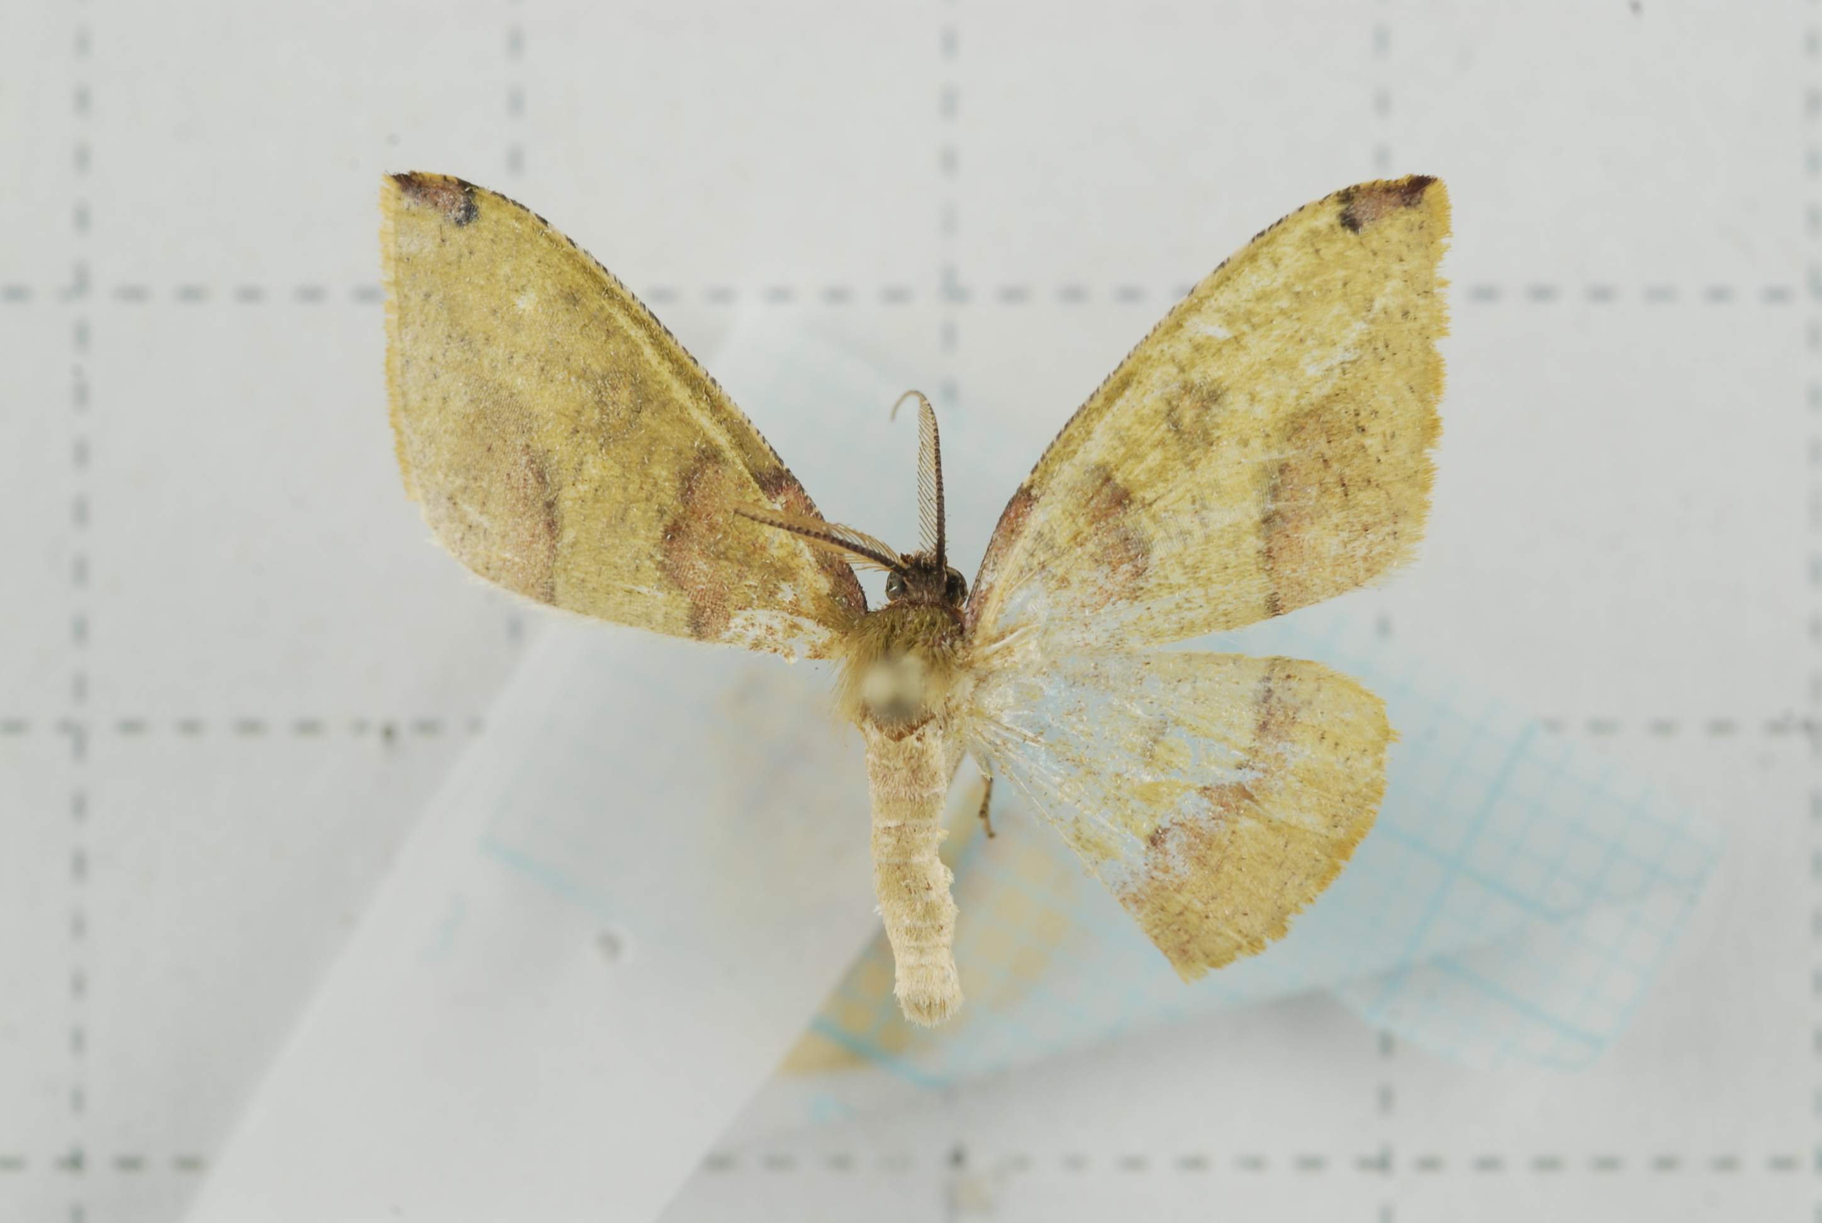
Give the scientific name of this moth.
Heterolocha coccinea
